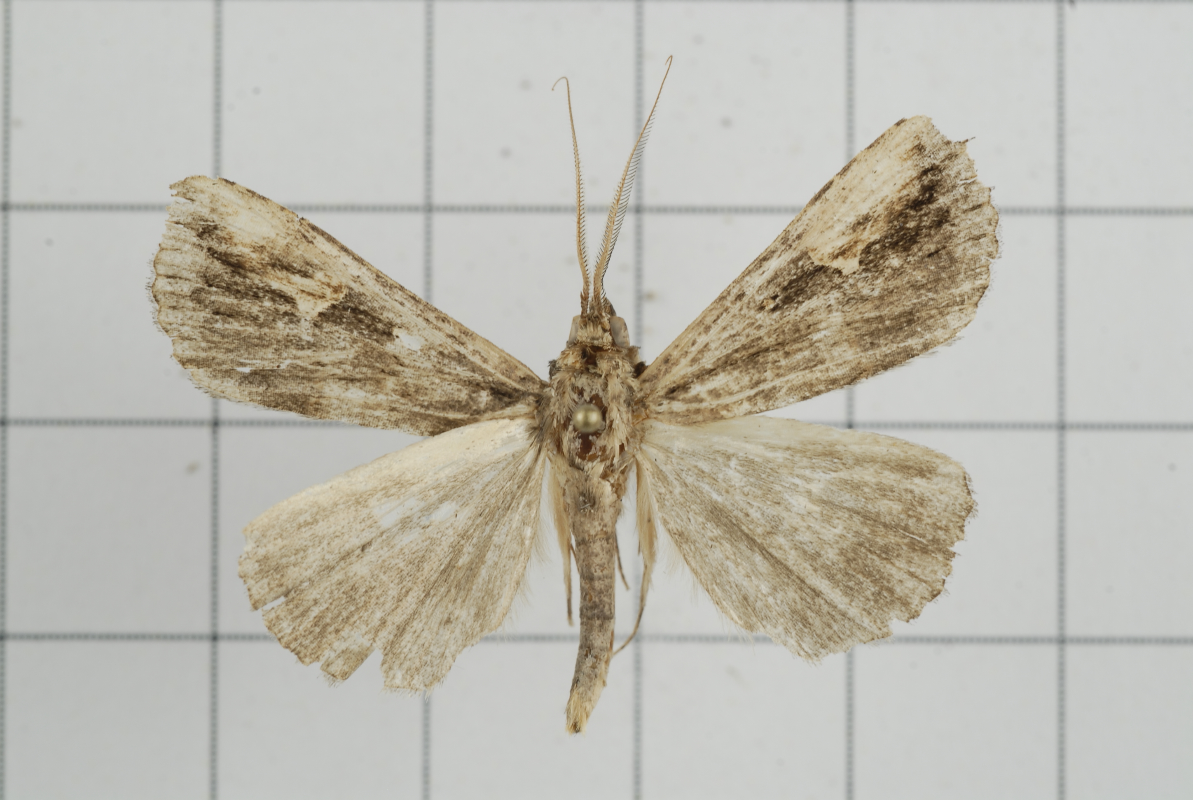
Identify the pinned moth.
Pseudosphetta moorei
